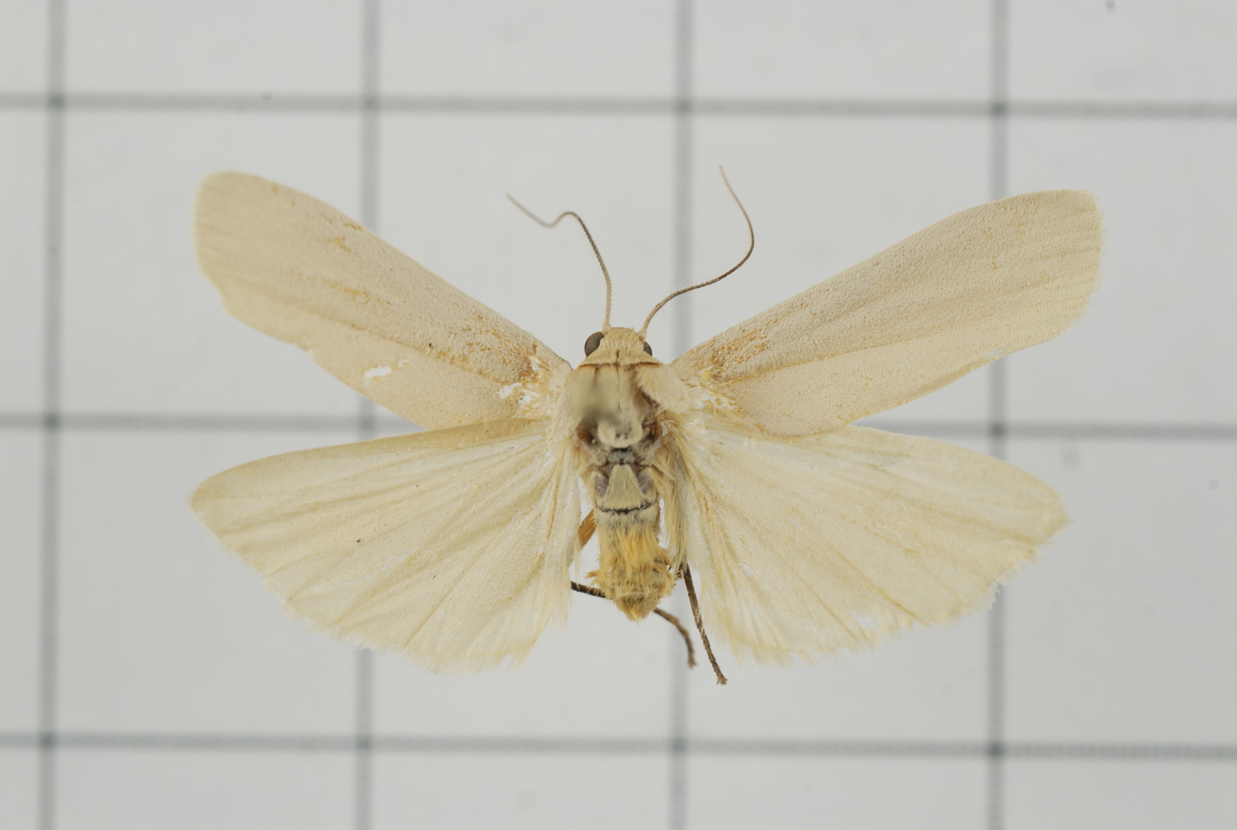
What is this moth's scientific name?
Eilema ranrunensis
